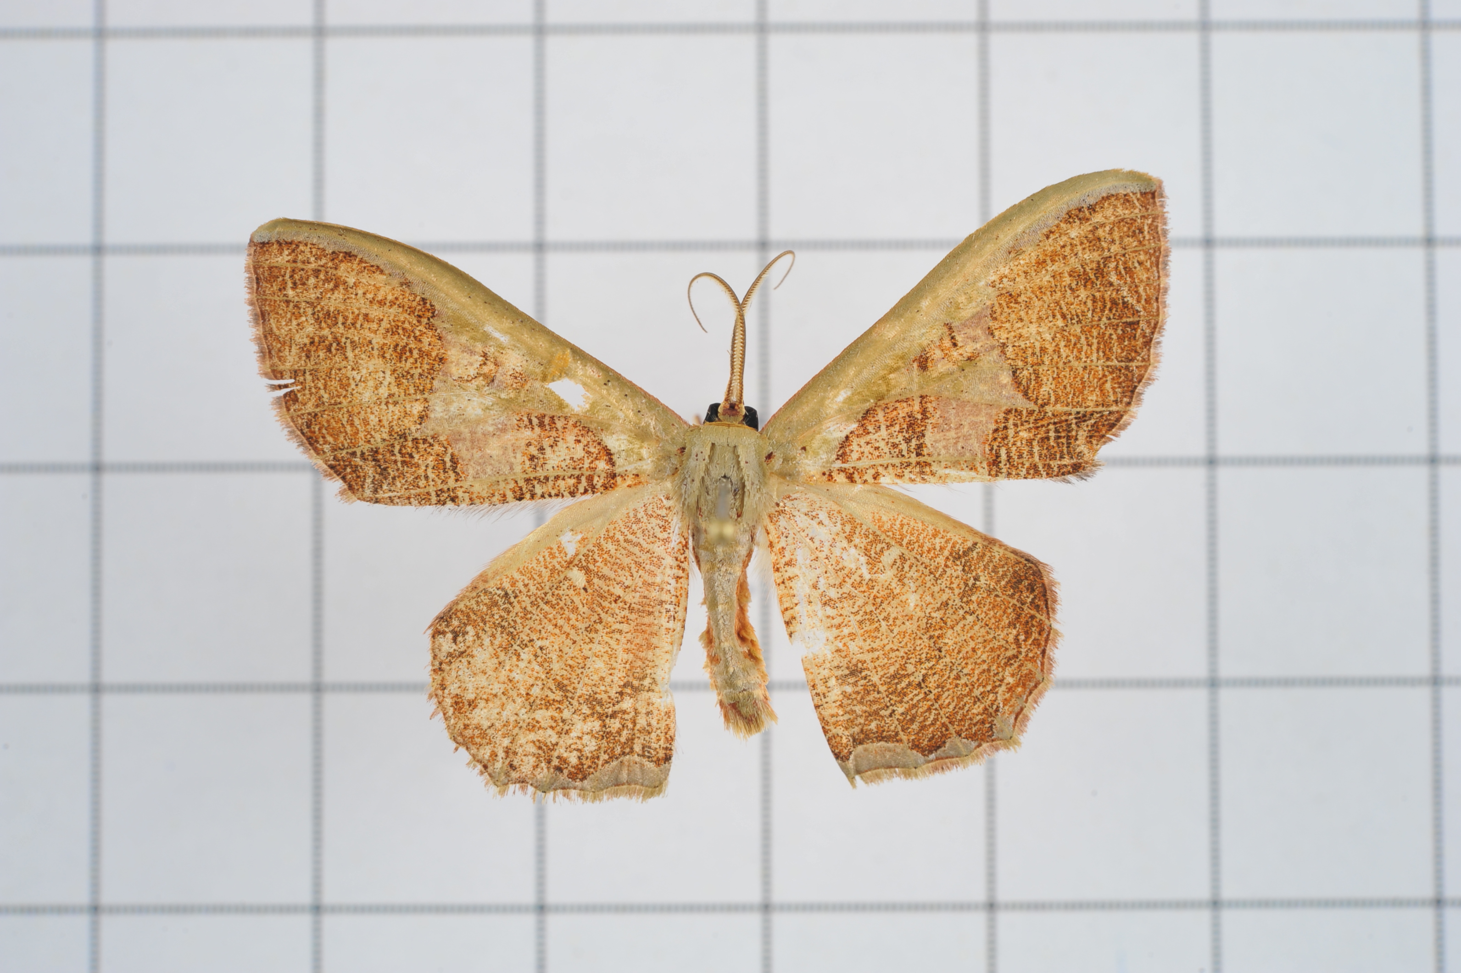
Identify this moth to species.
Zythos avellanea
